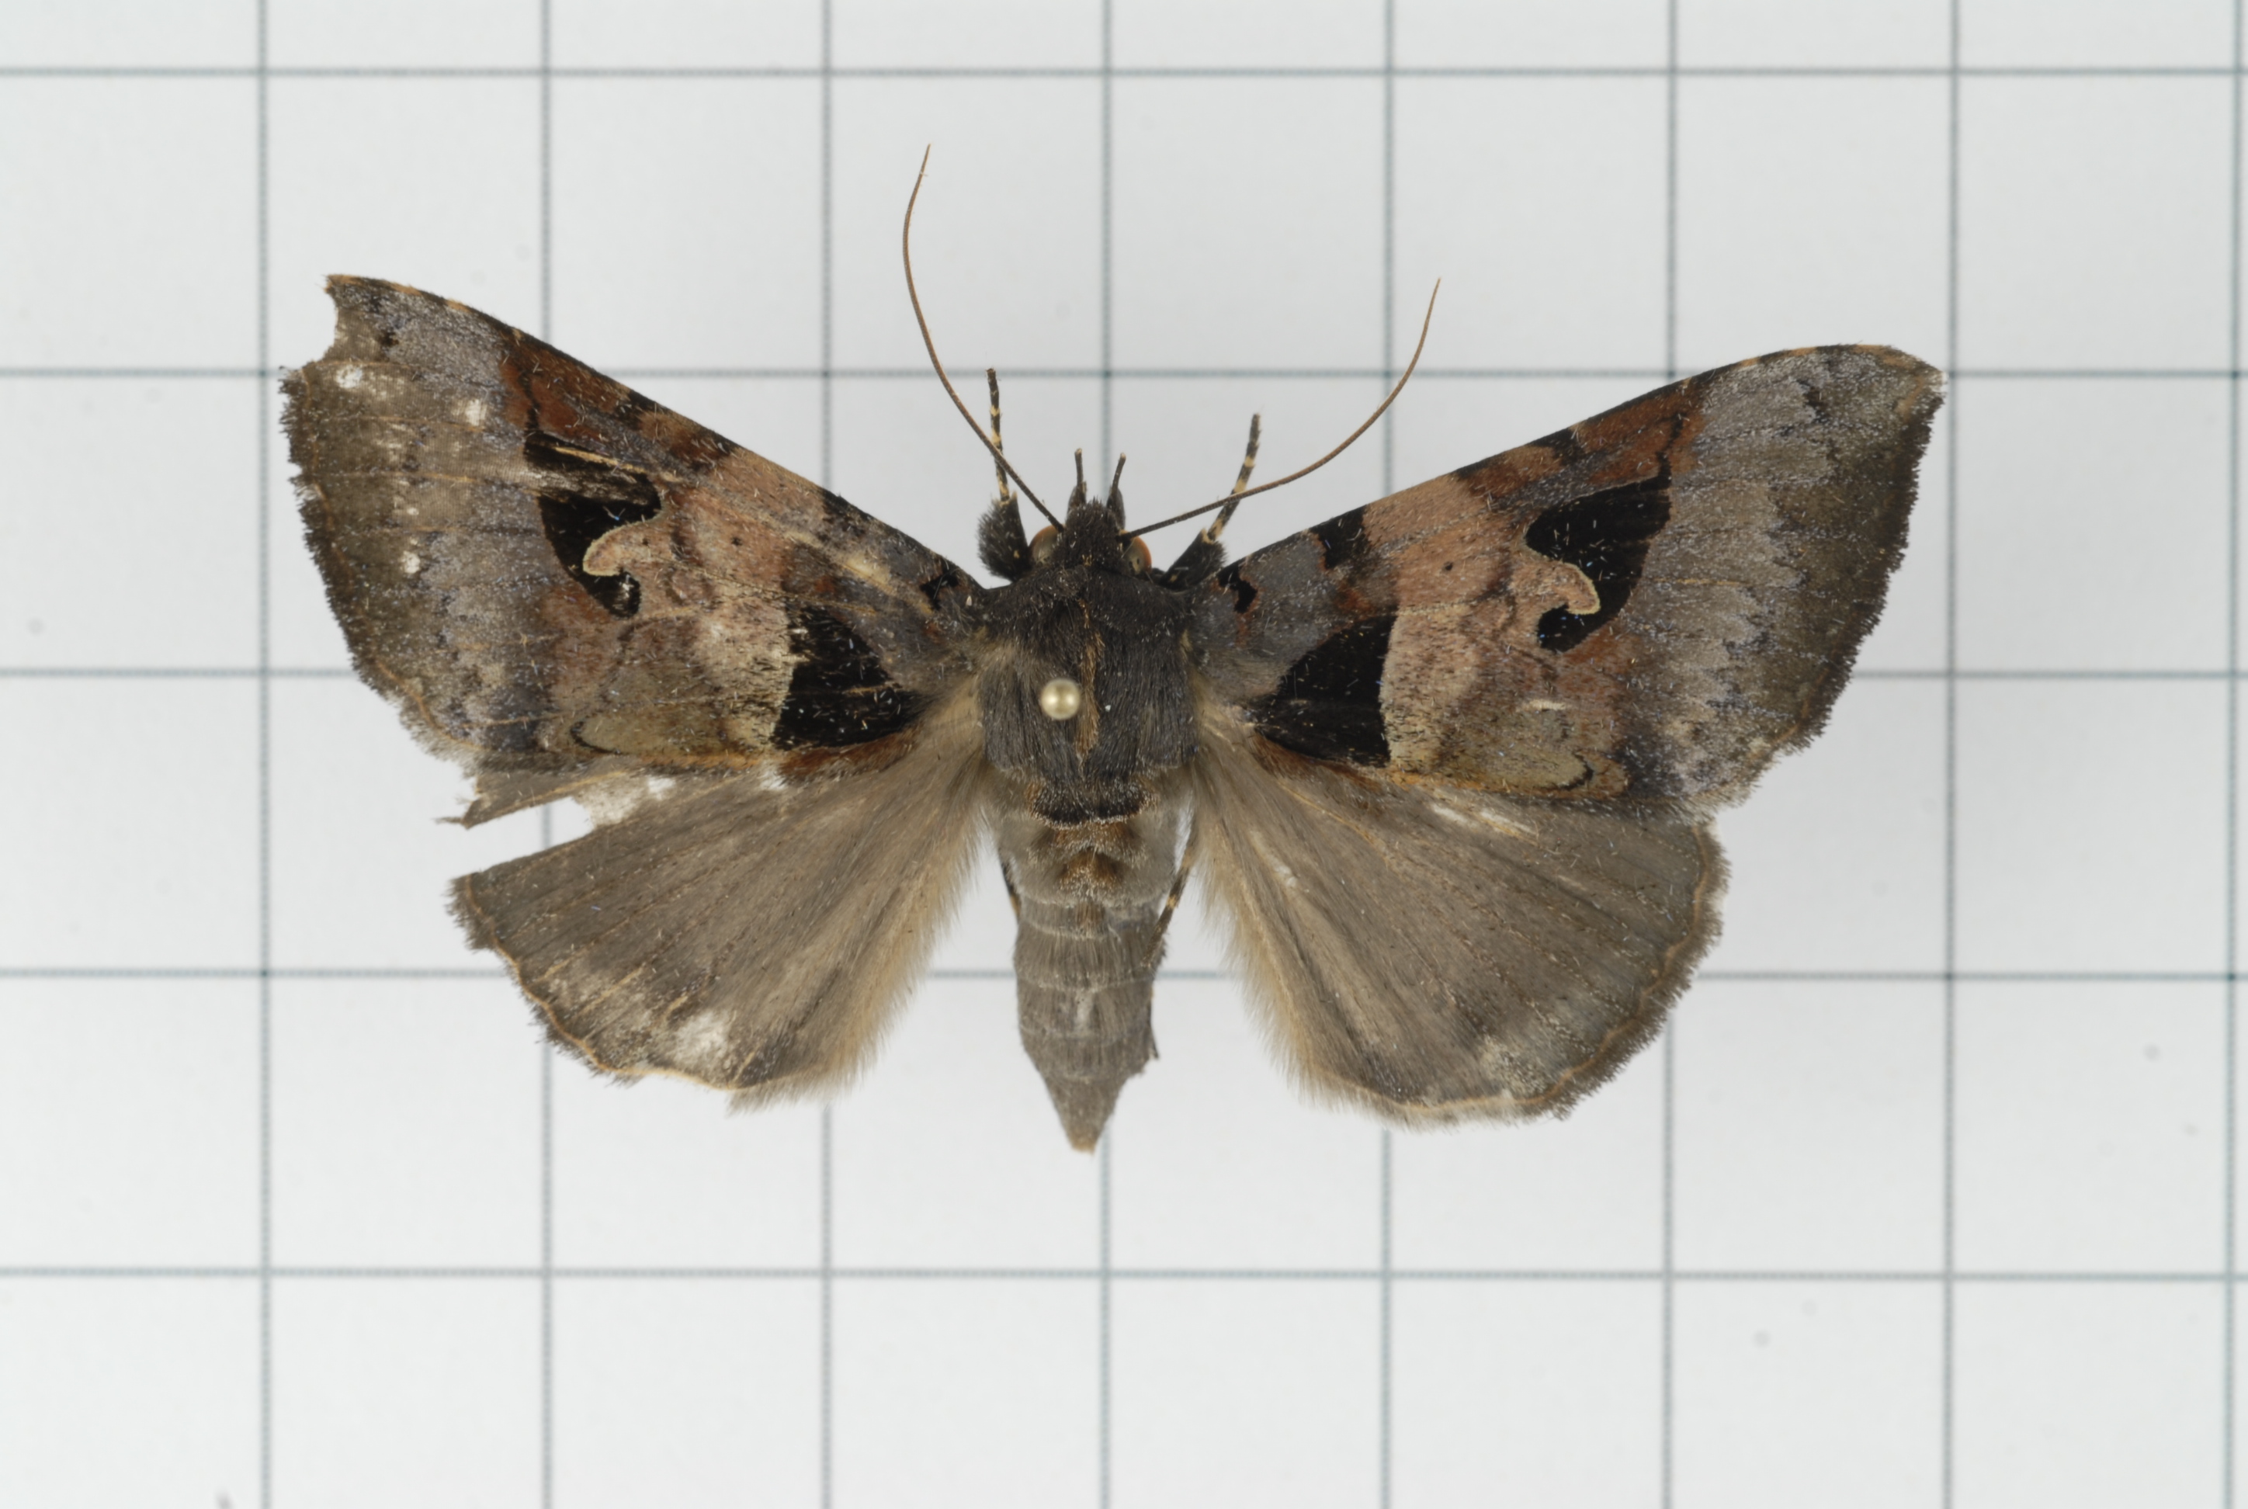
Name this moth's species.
Avatha chinensis
